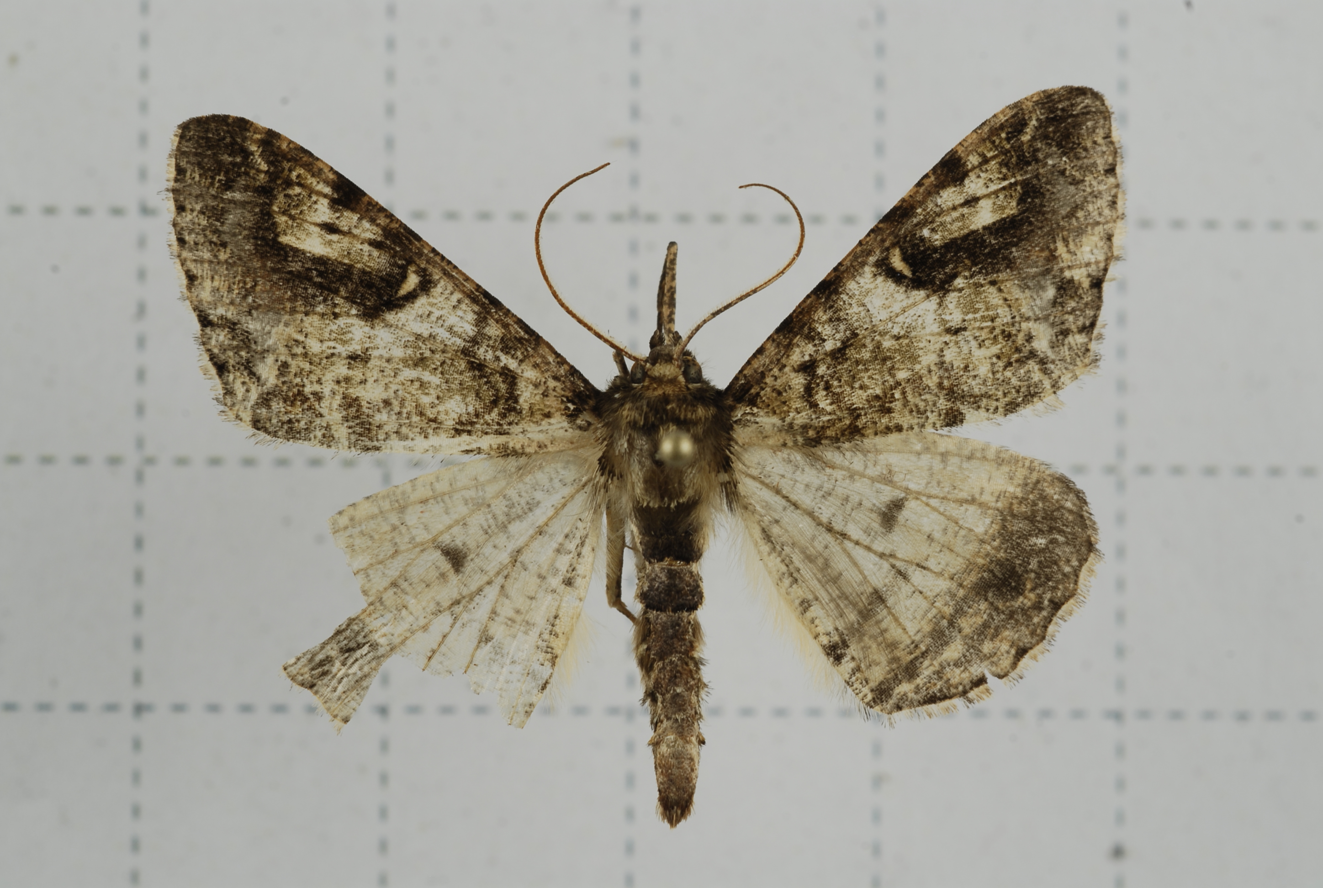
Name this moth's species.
Gasterocome pannosaria orta
